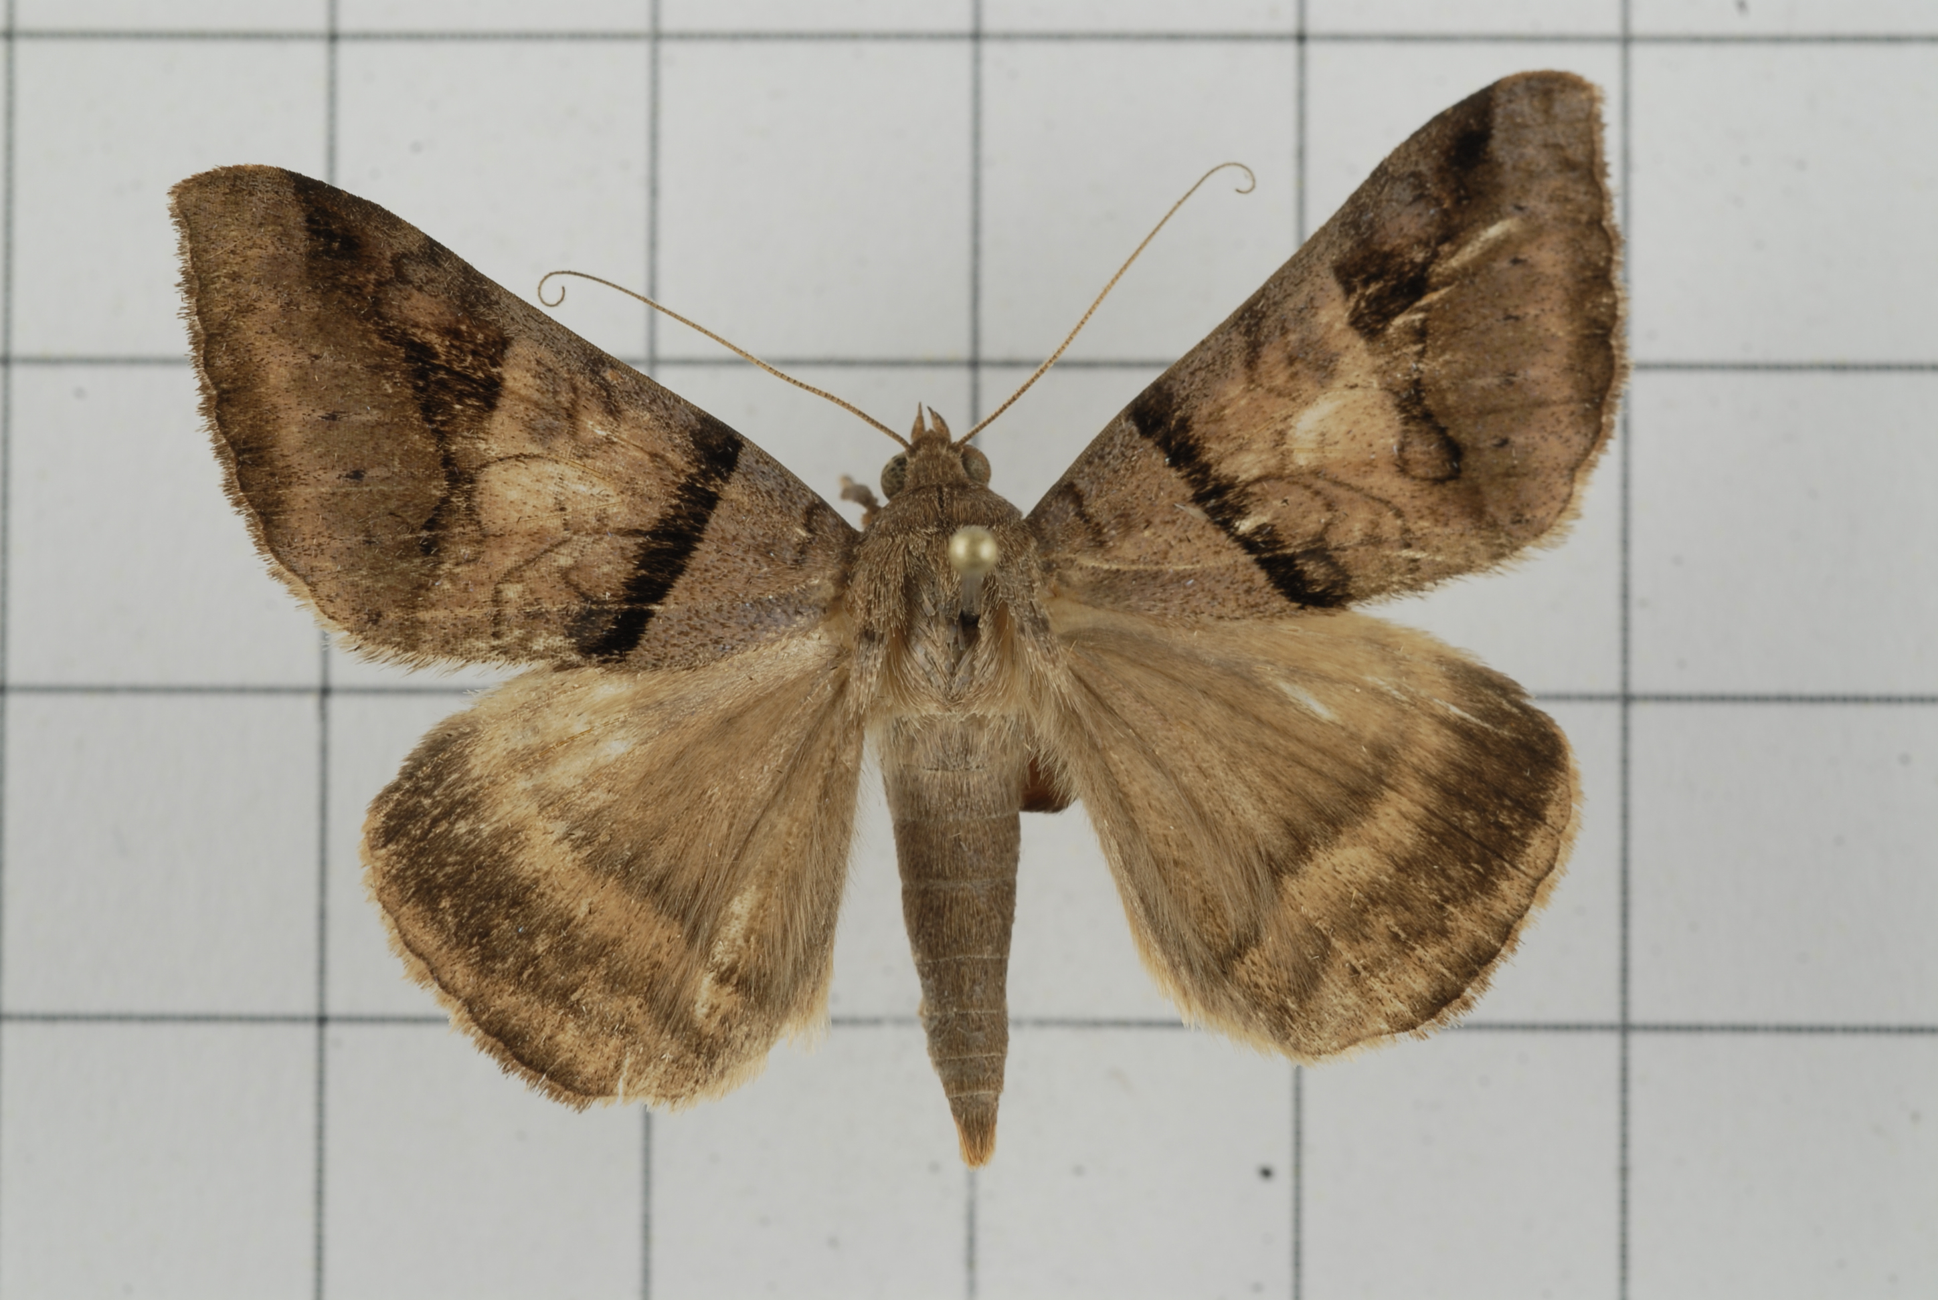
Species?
Mocis undata
